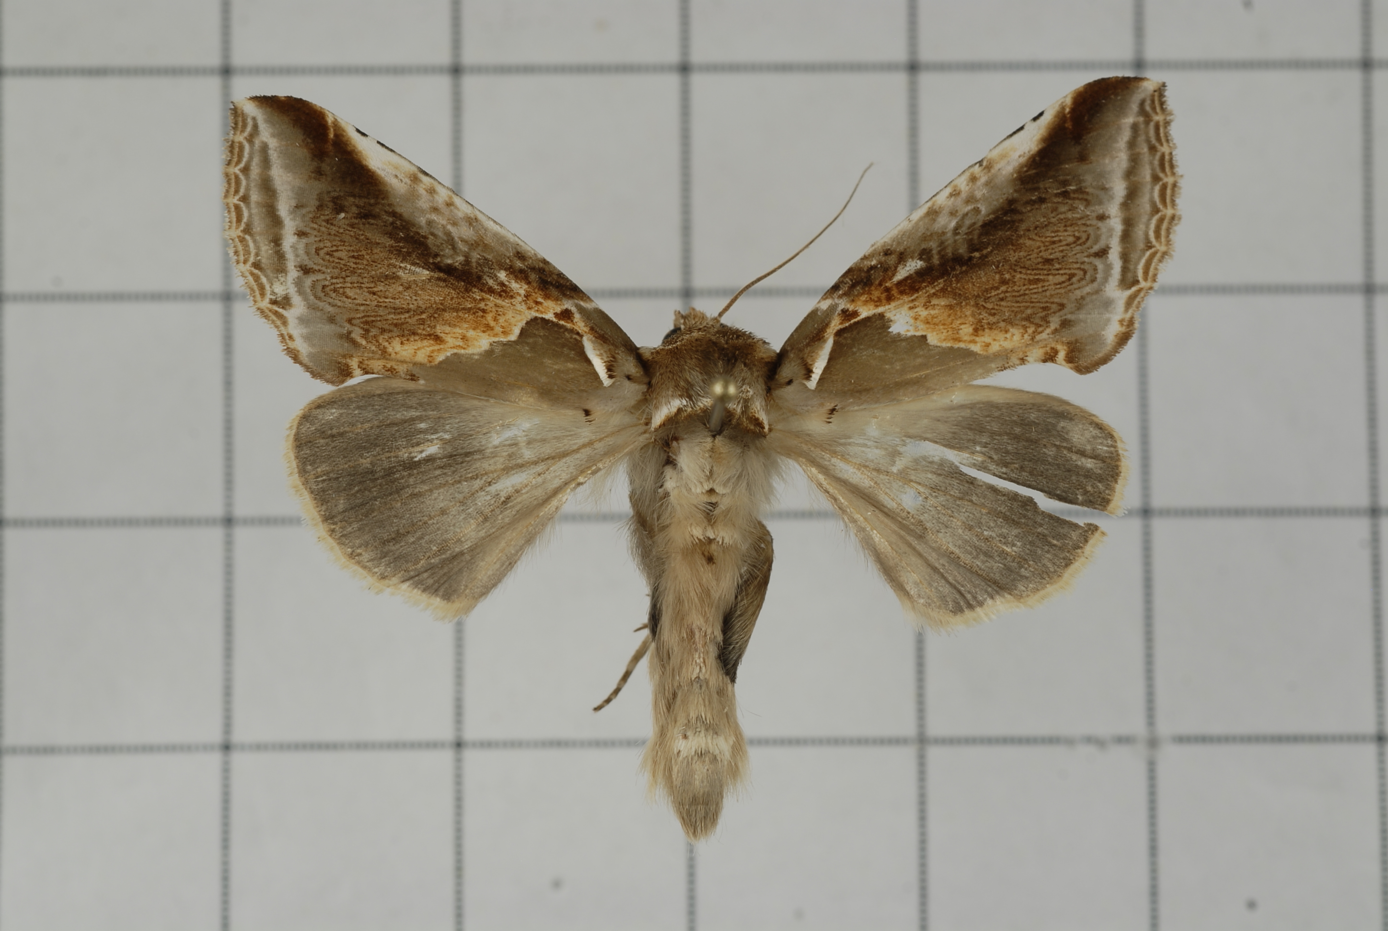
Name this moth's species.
Habrosyne indica formosana
